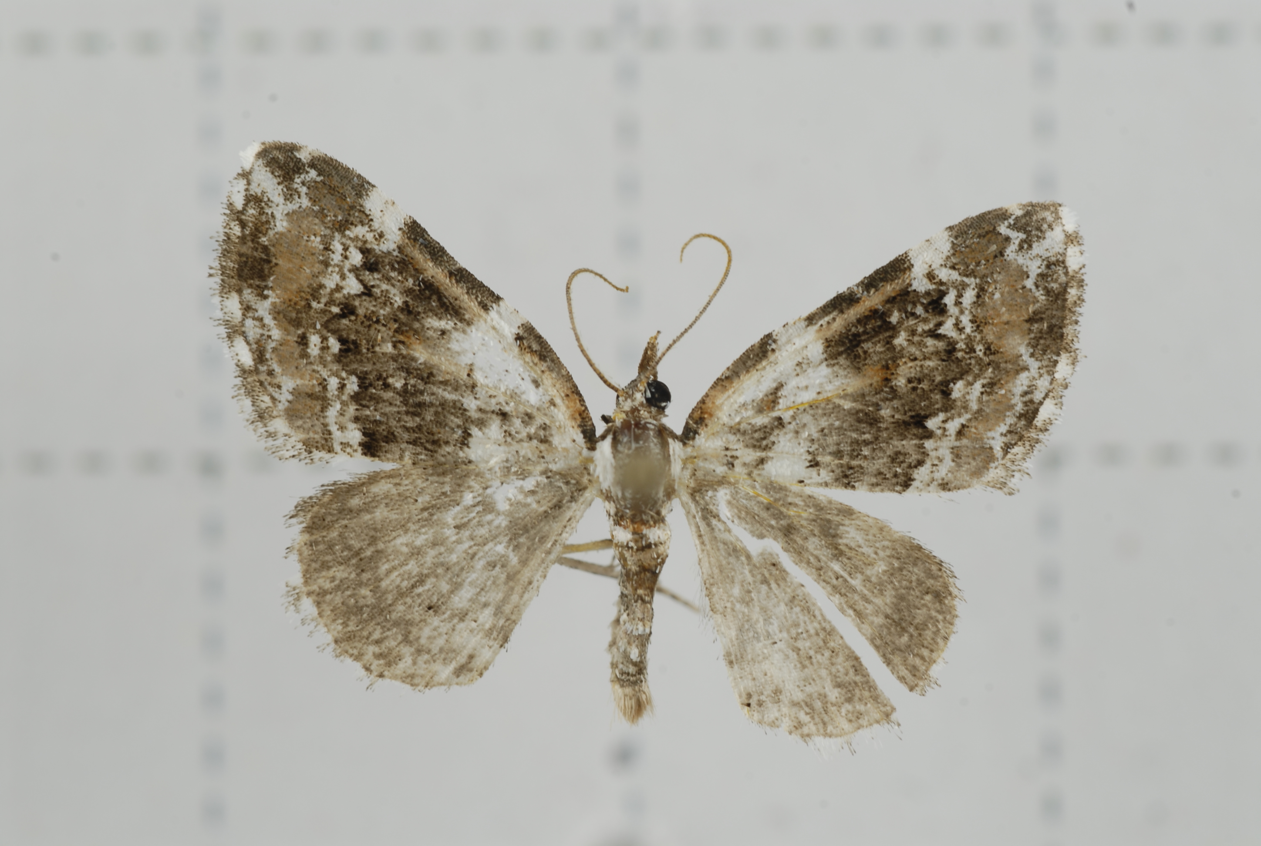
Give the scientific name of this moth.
Perizoma fasciaria
